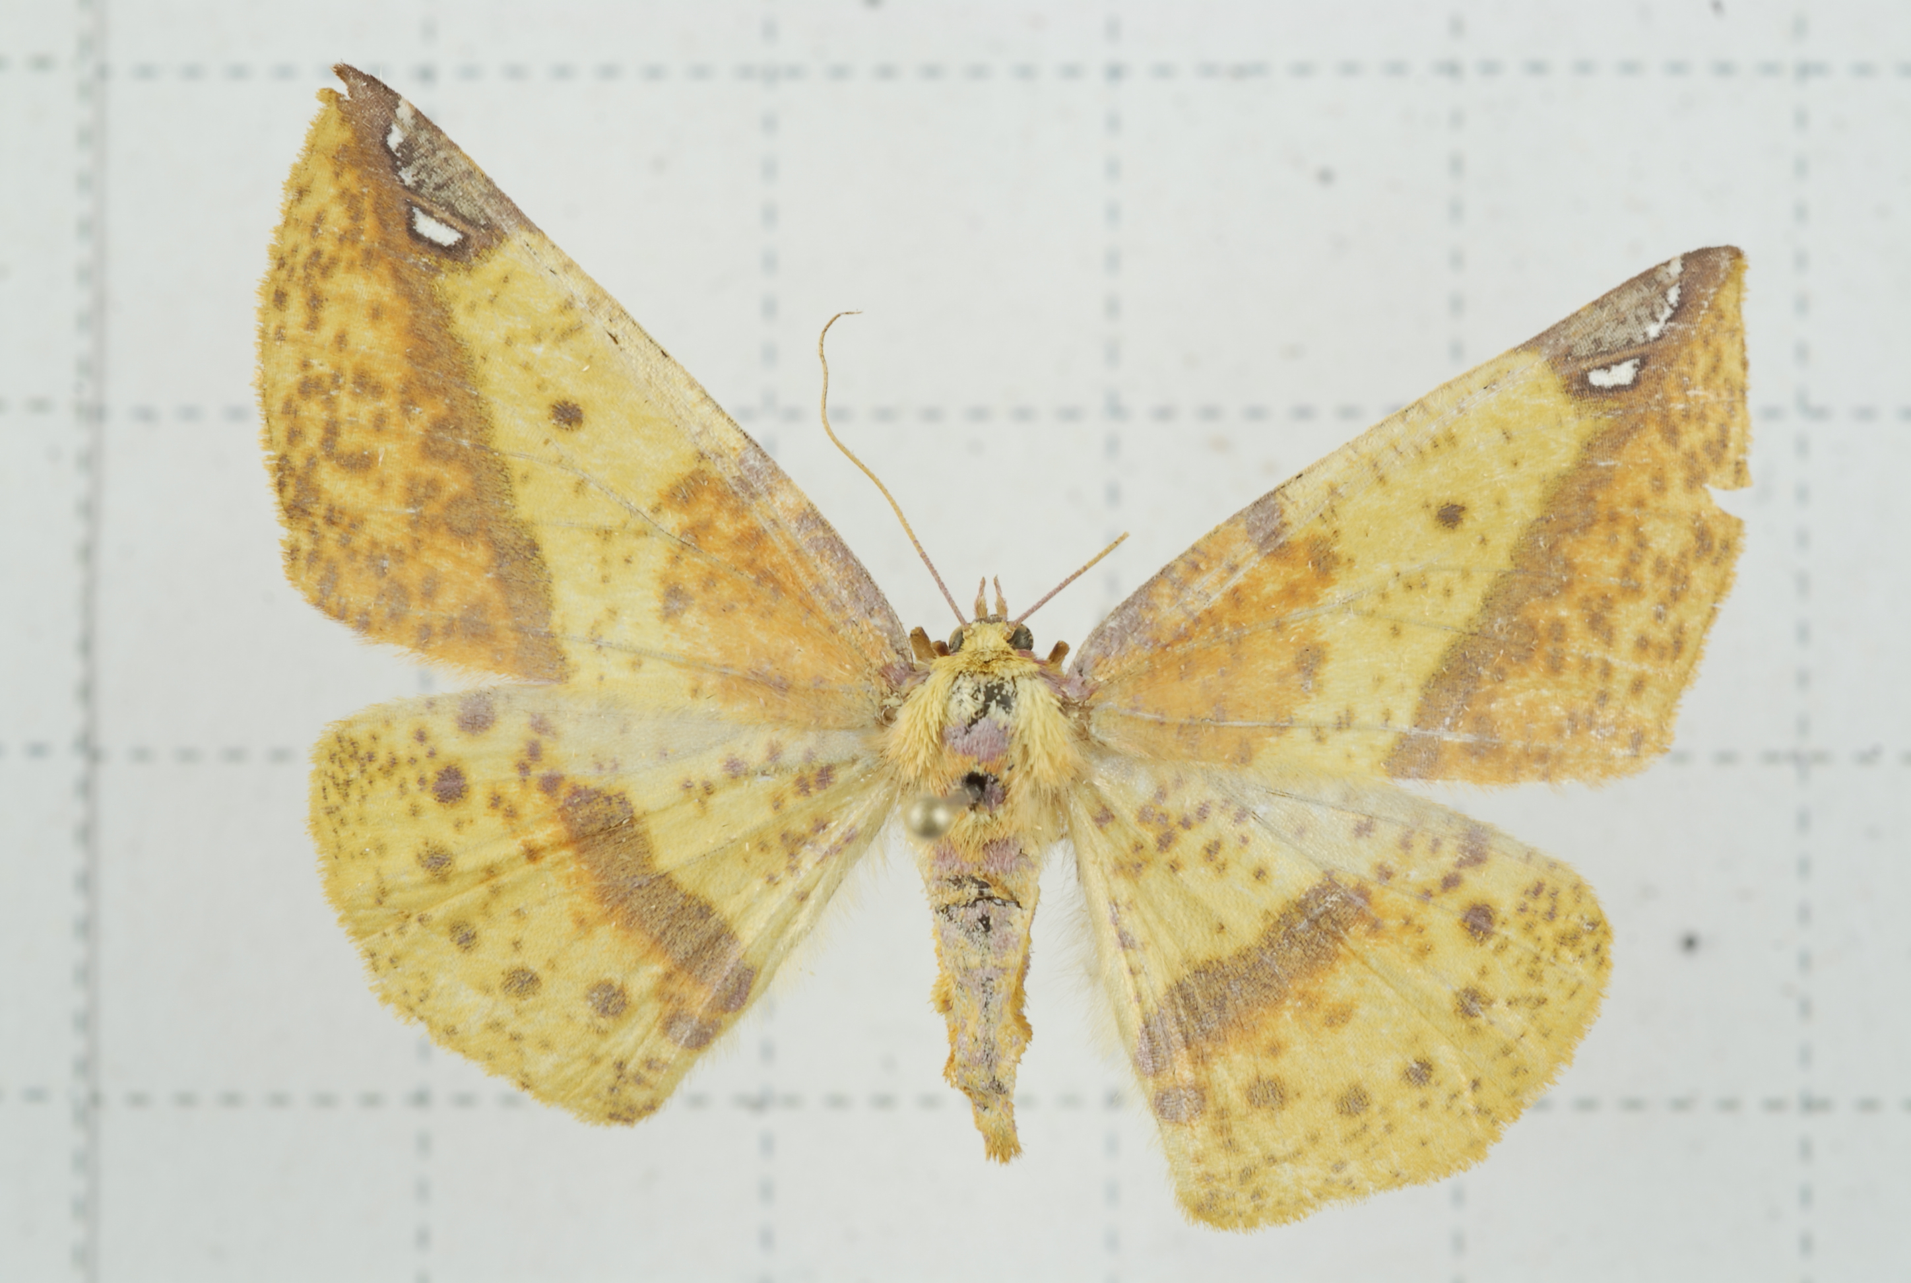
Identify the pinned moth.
Pseudomiza aurata
